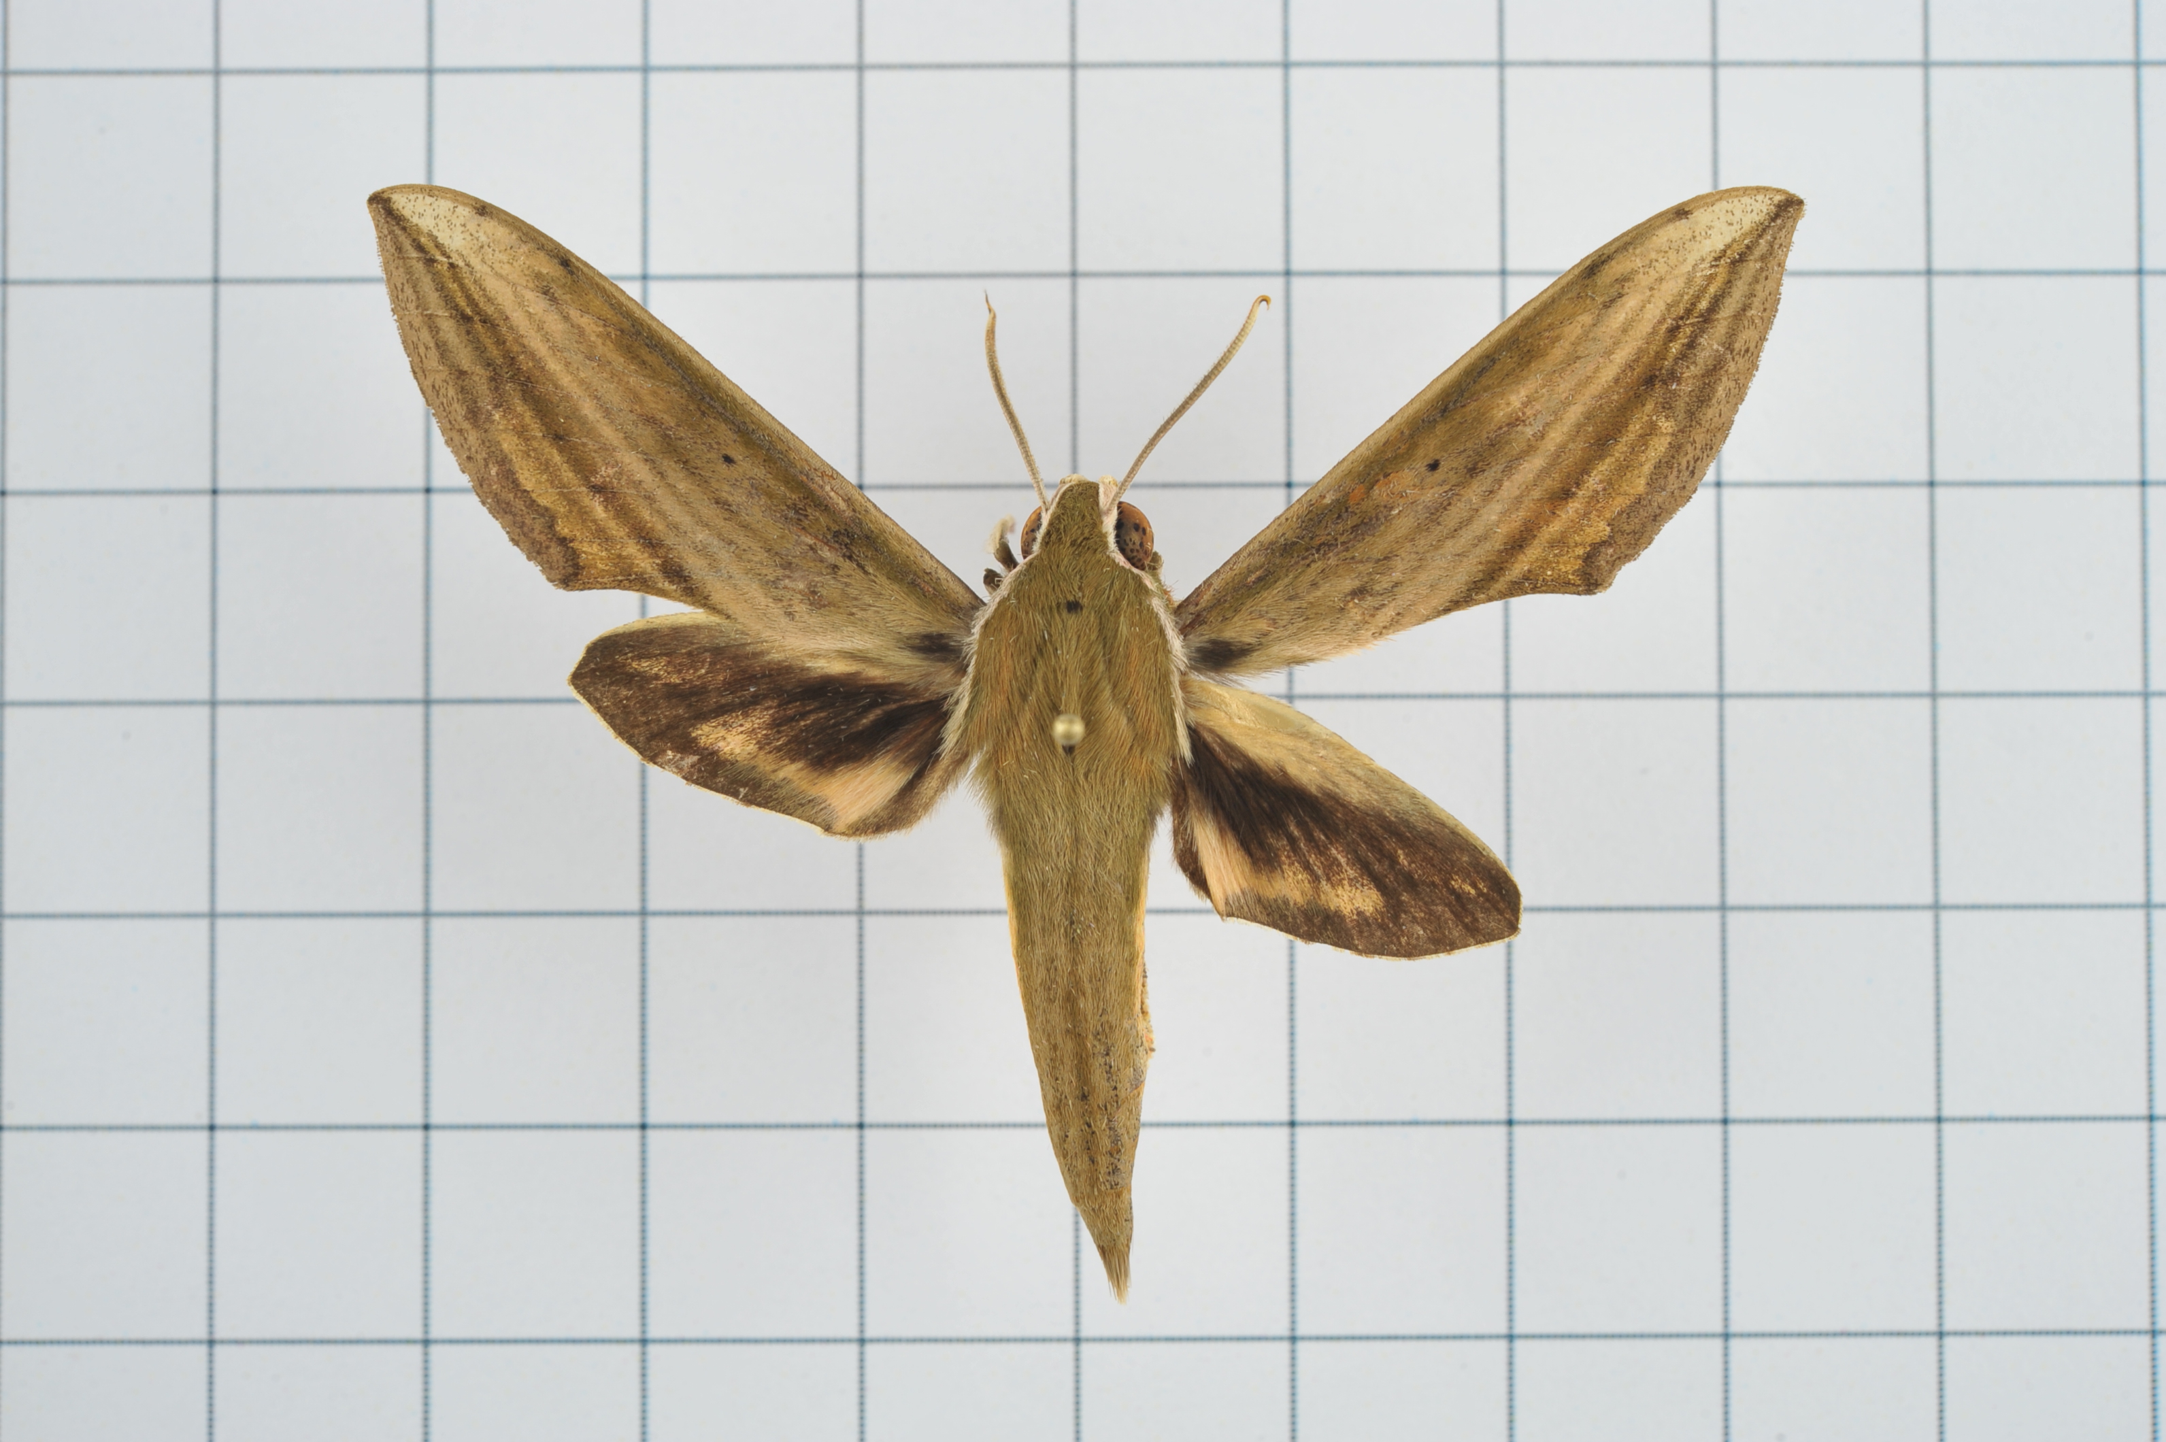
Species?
Cechetra minor
